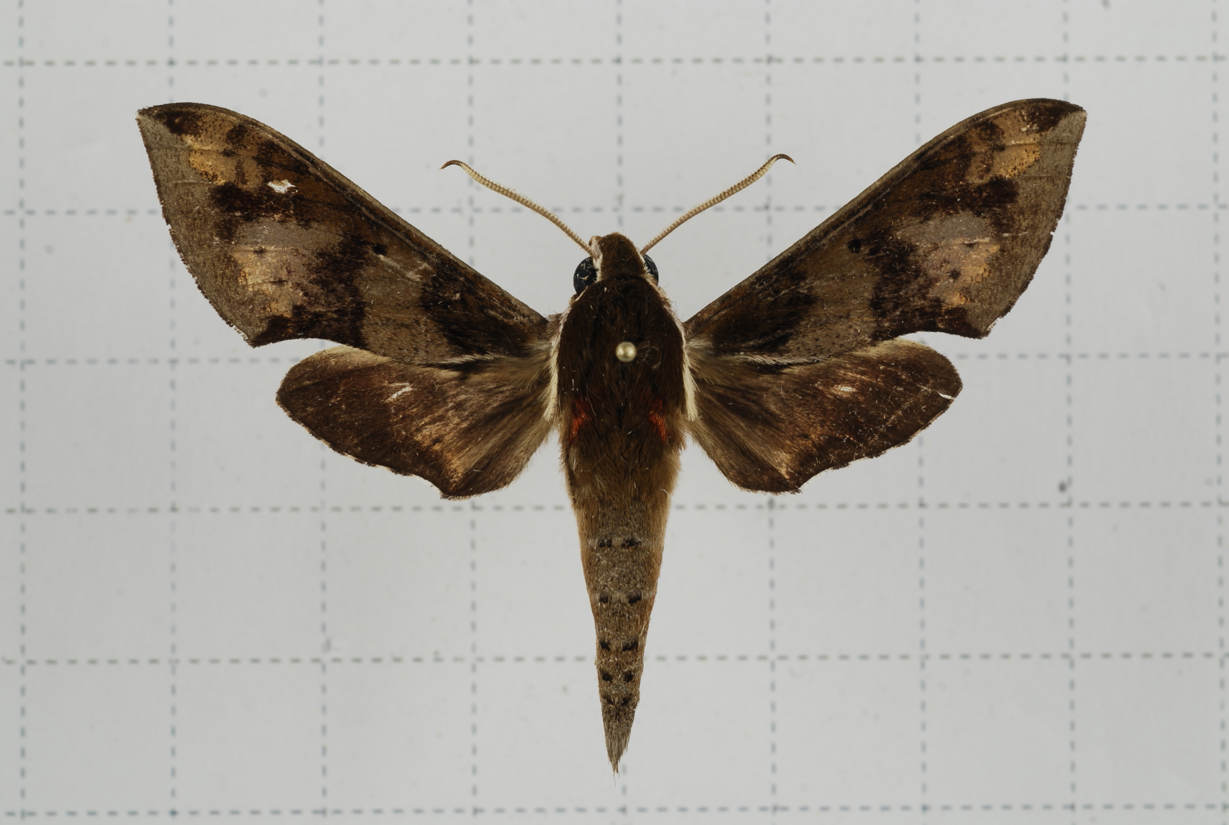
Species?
Rhagastis binoculata
